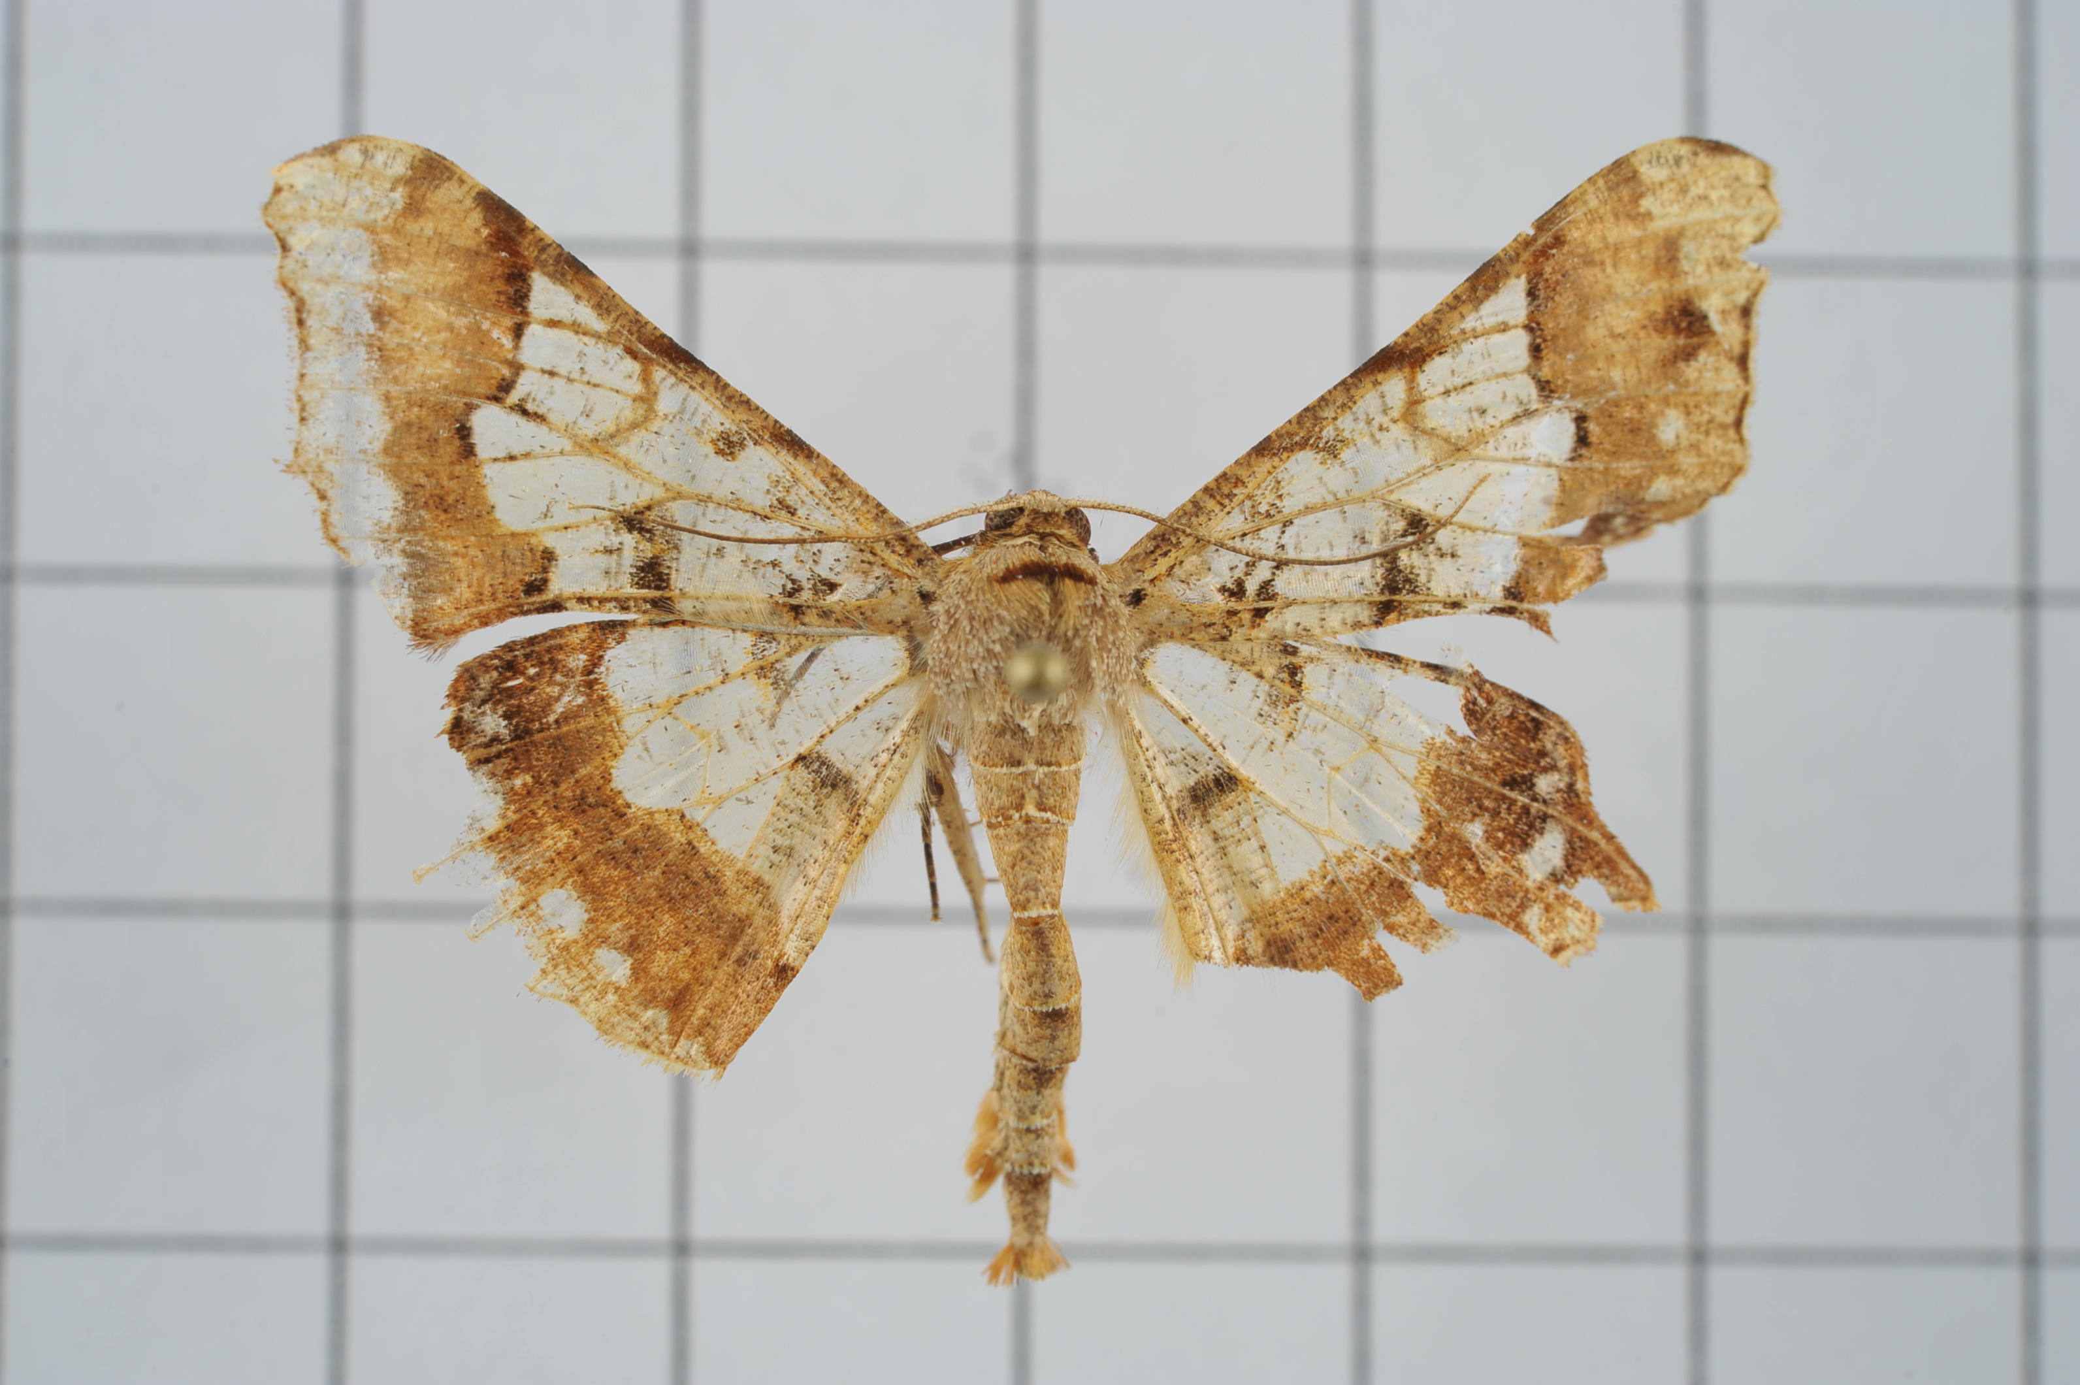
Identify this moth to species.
Krananda semihyalina
